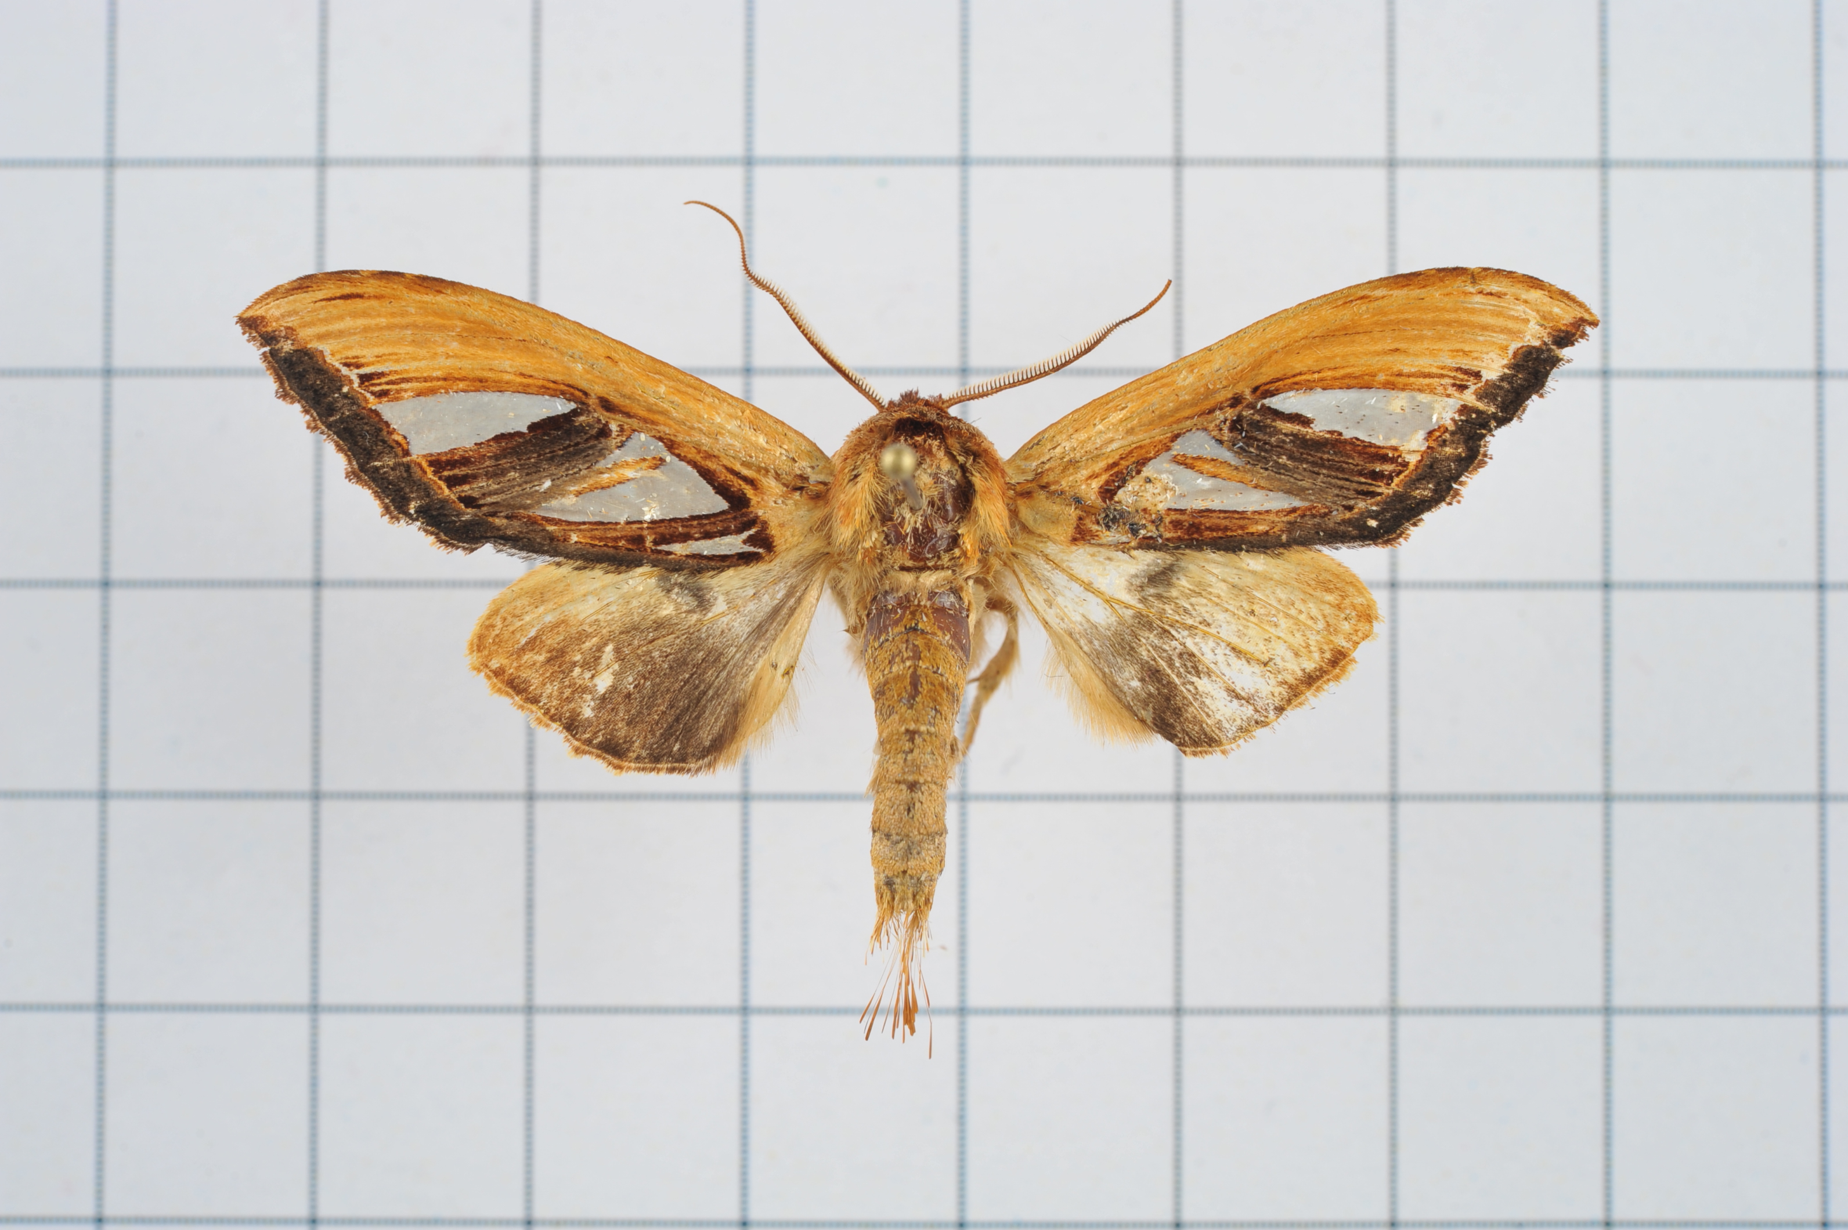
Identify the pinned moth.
Tarsolepis taiwana
